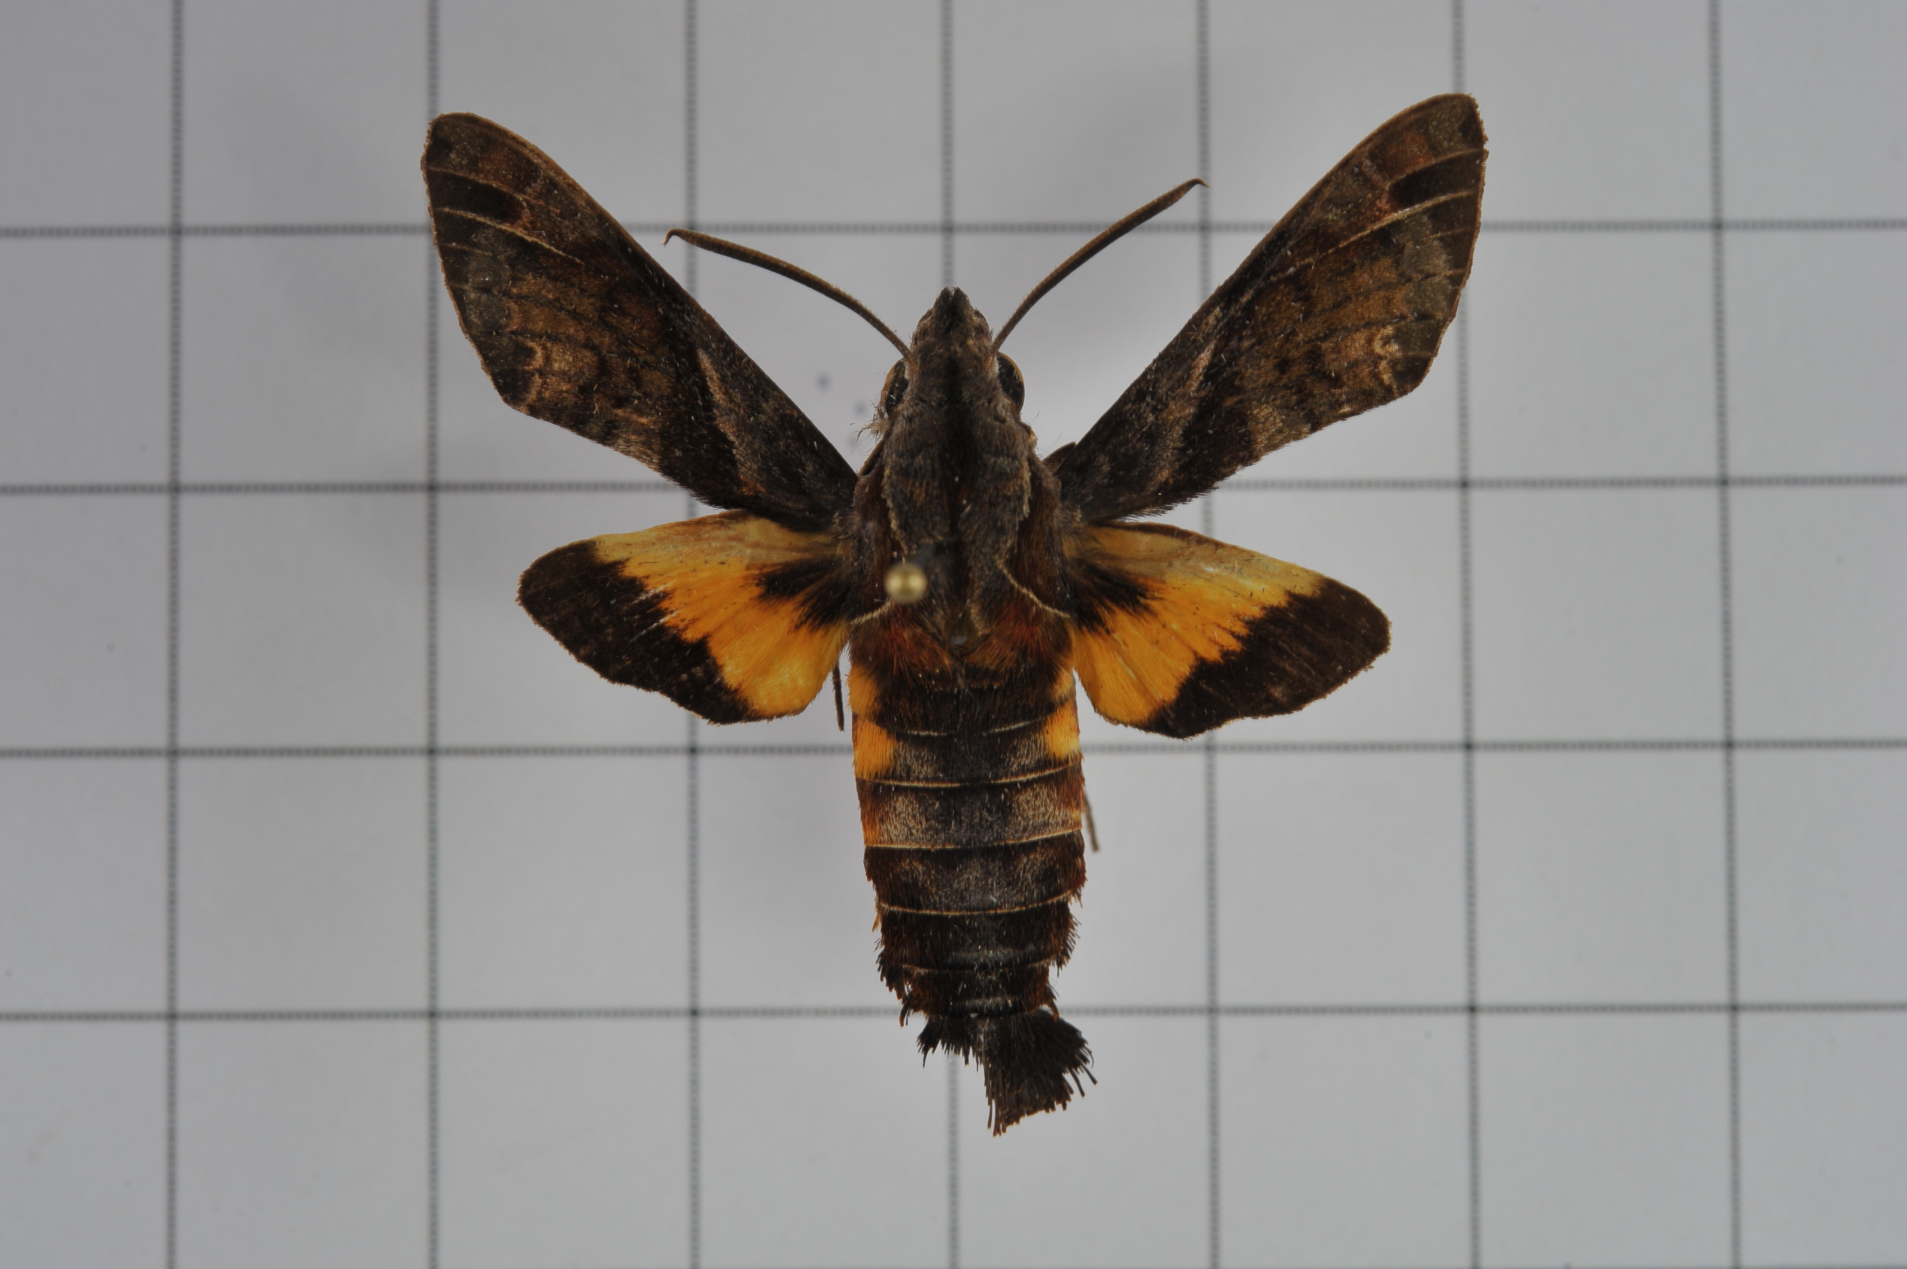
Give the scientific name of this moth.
Macroglossum fritzei
